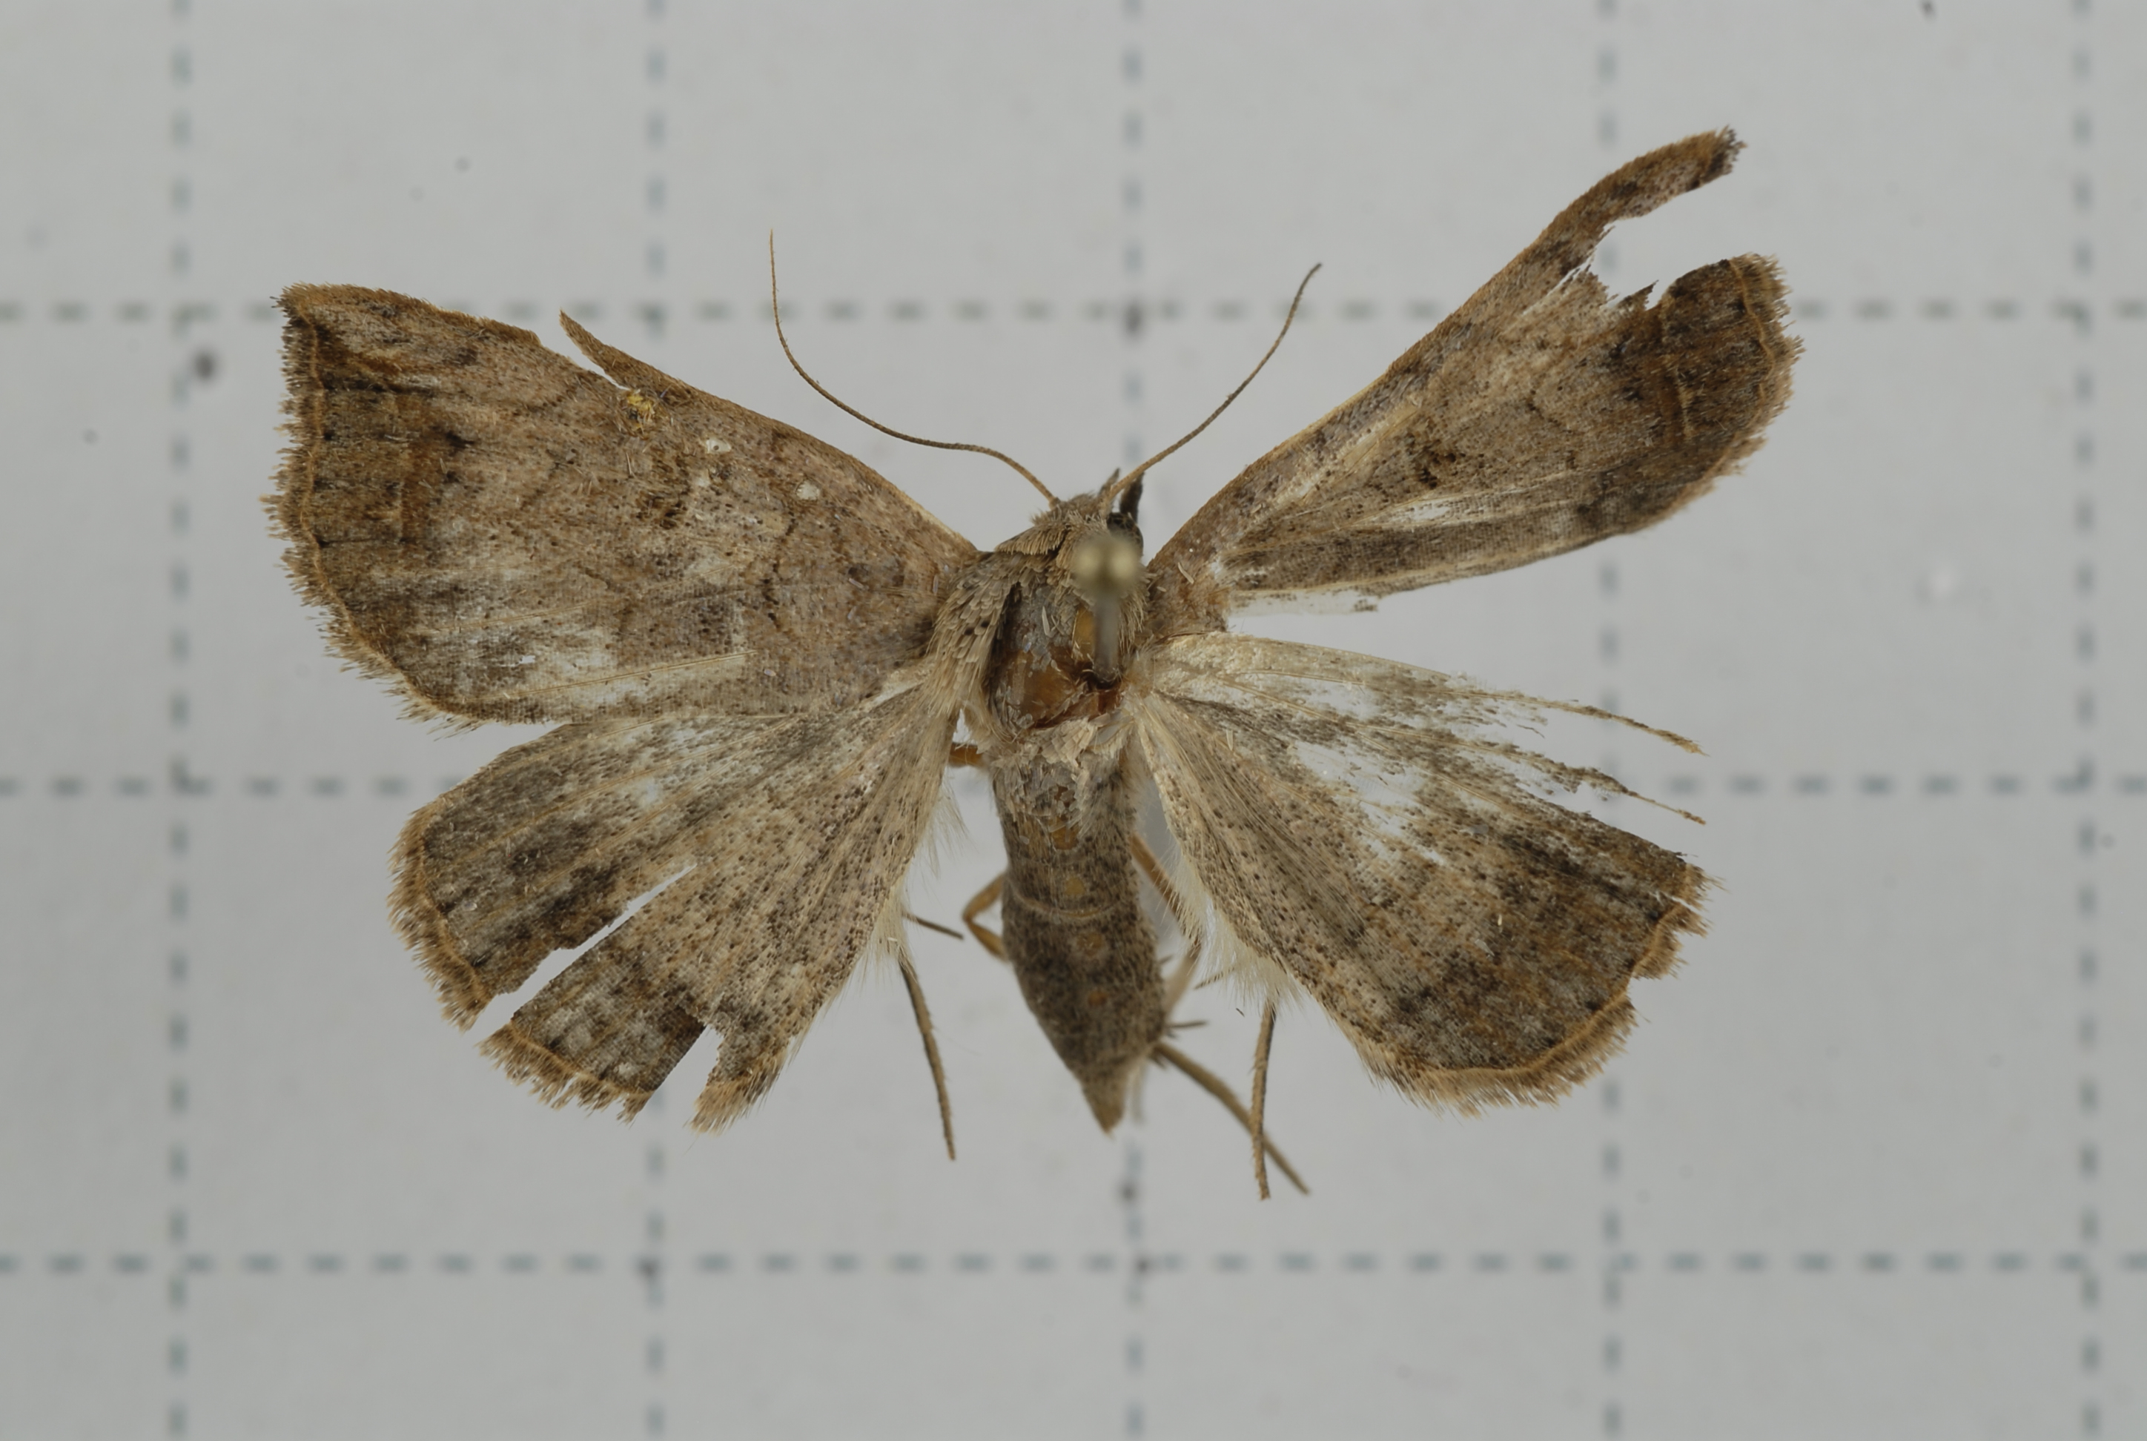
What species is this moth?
Blasticorhinus rivulosa
